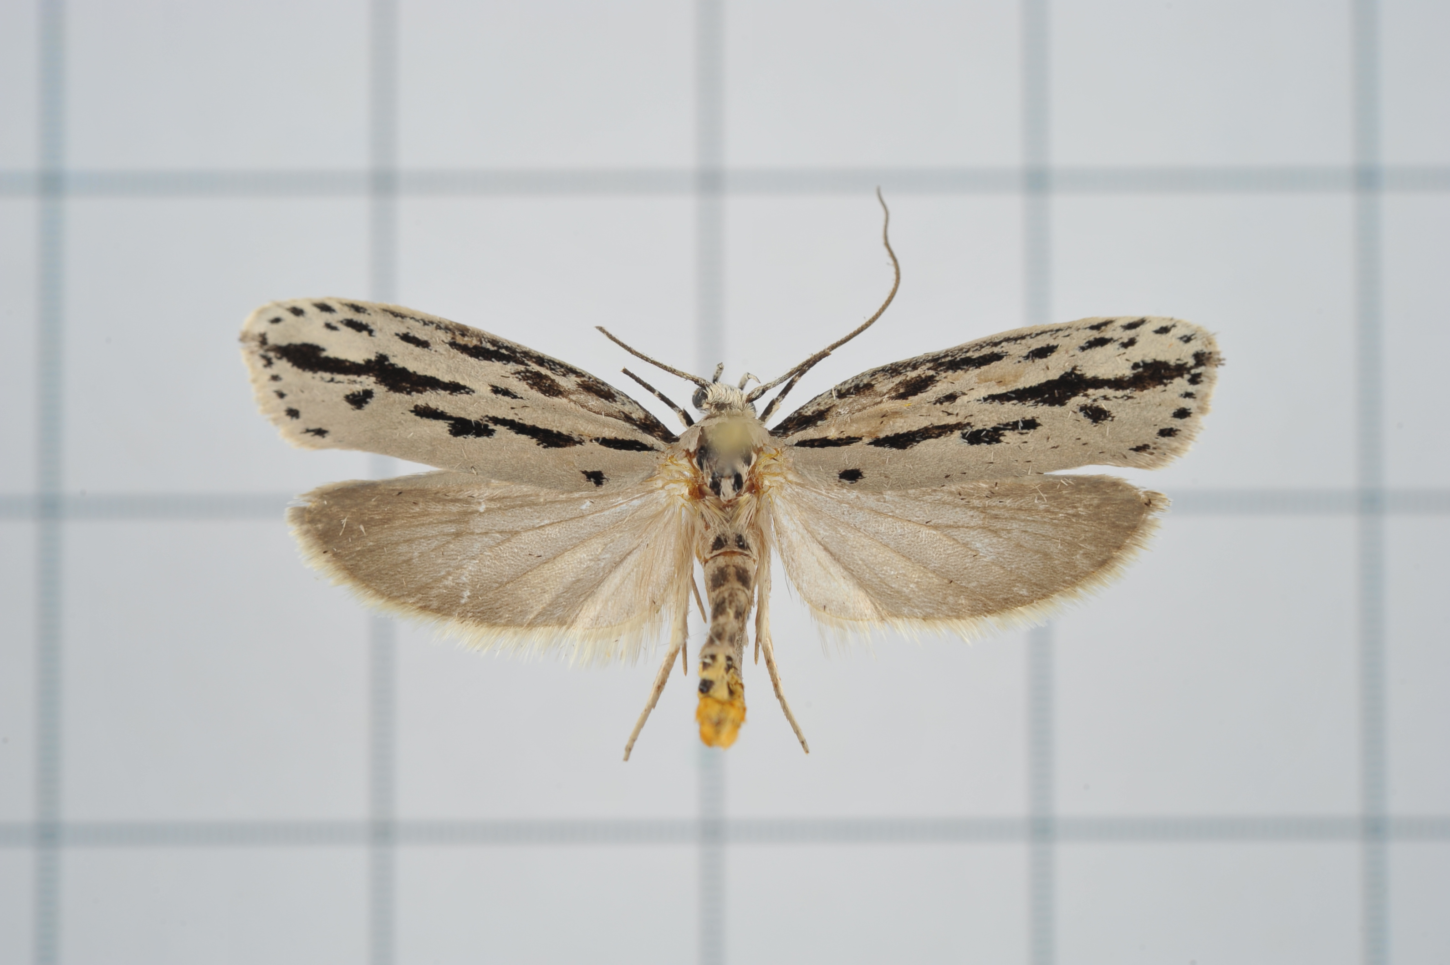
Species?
Ethmia maculata
